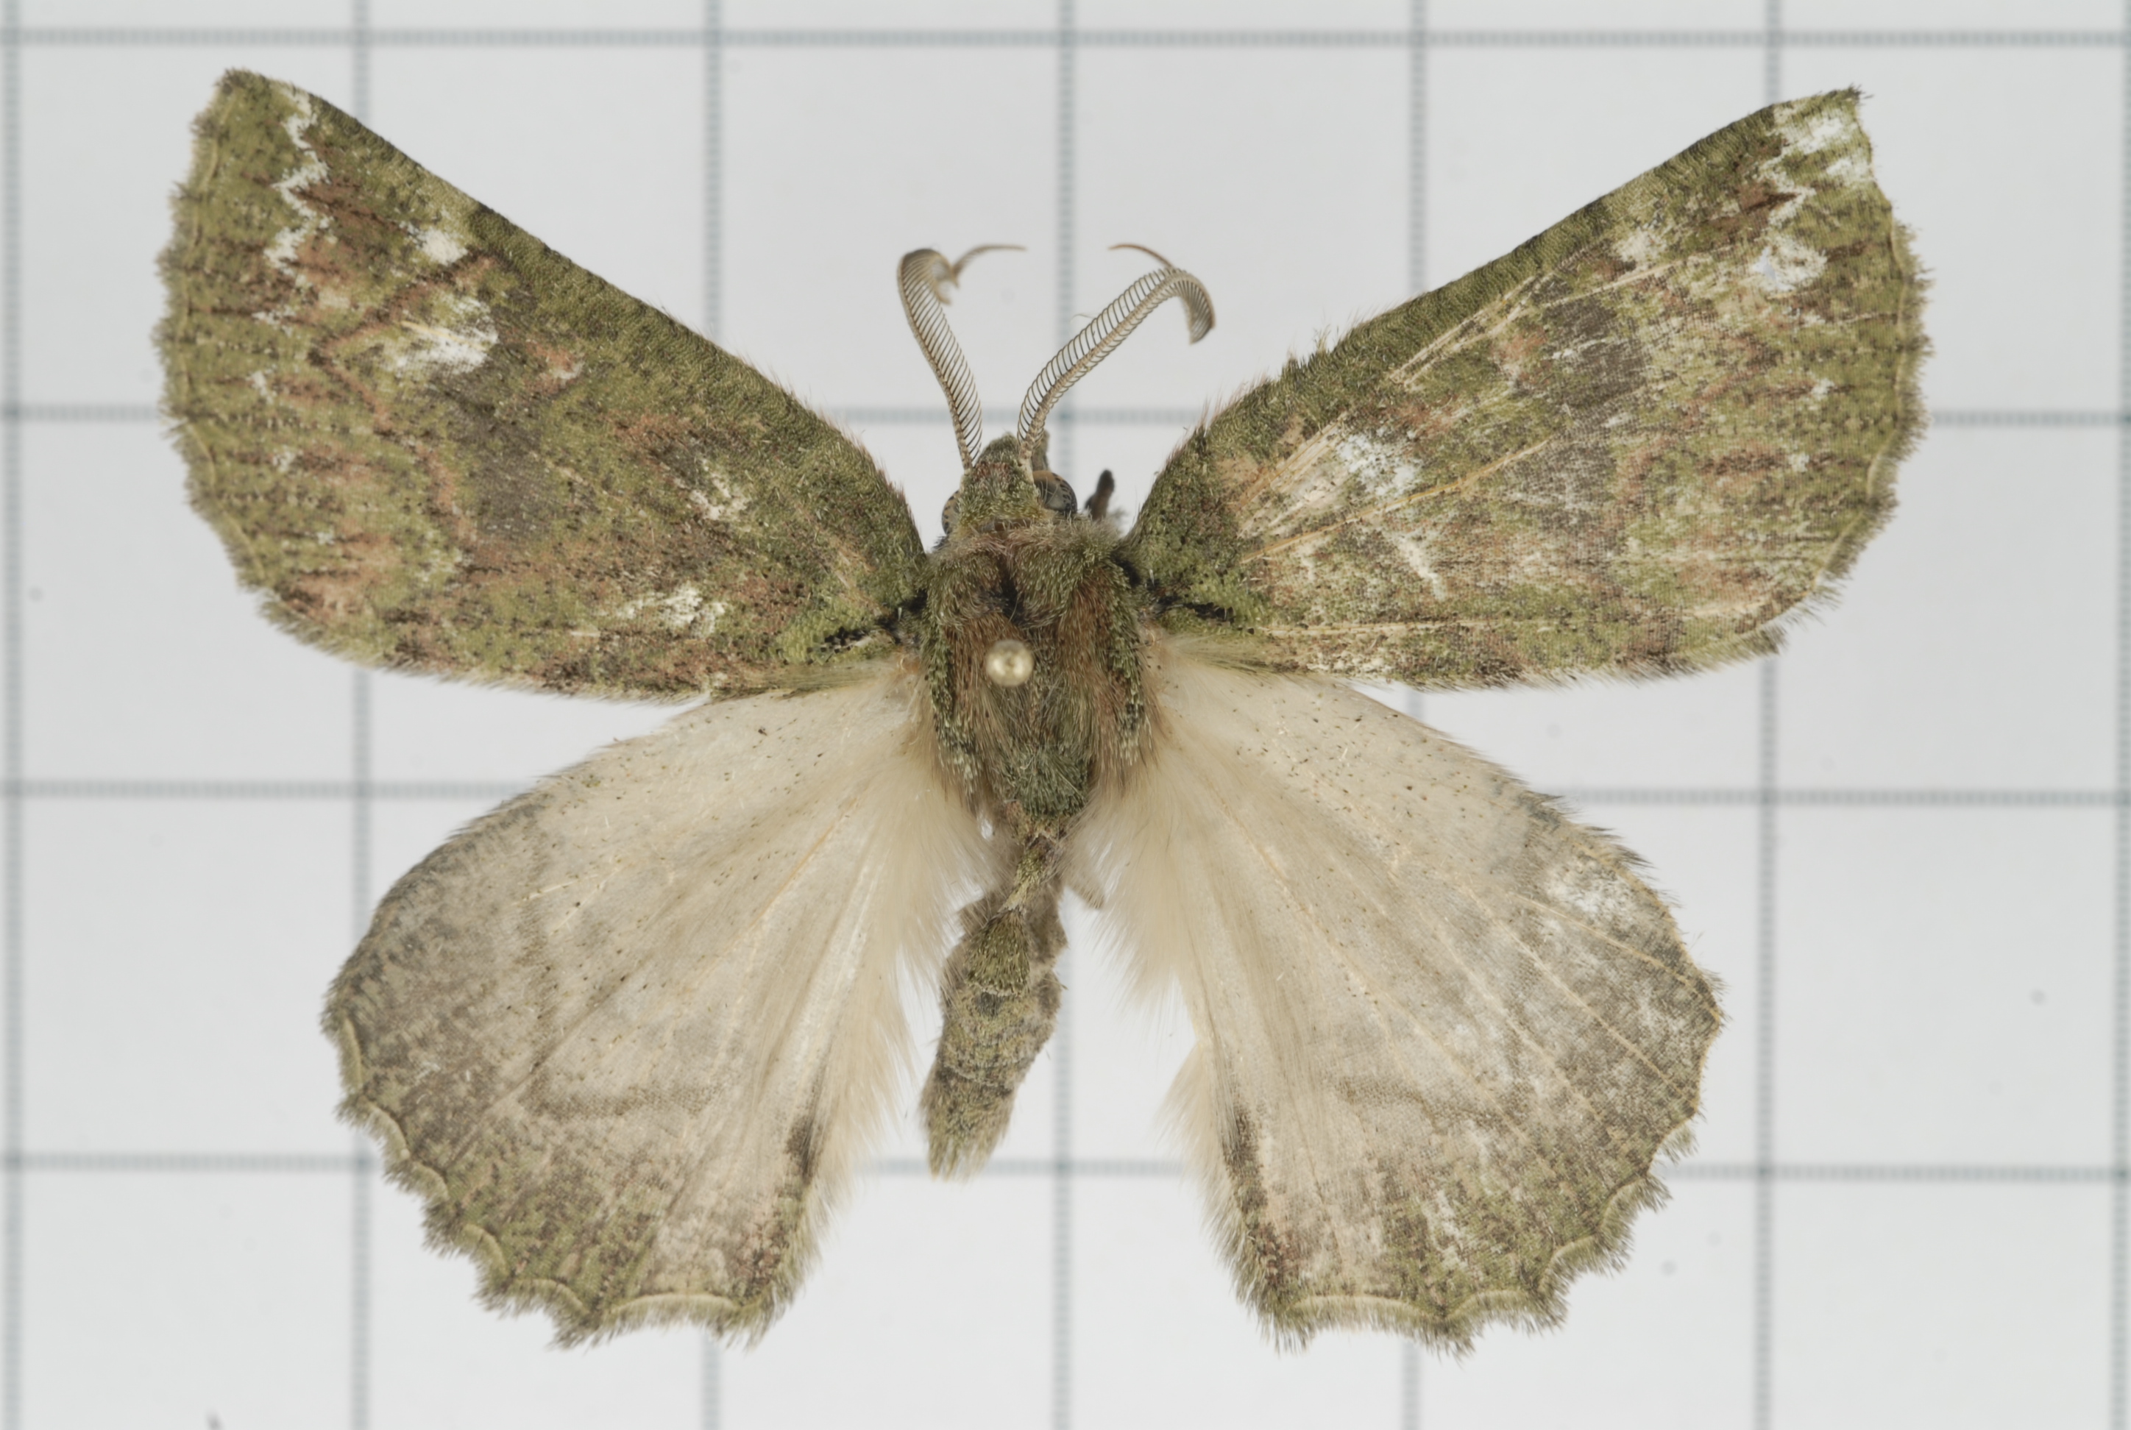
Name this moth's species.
Dindica kishidai
